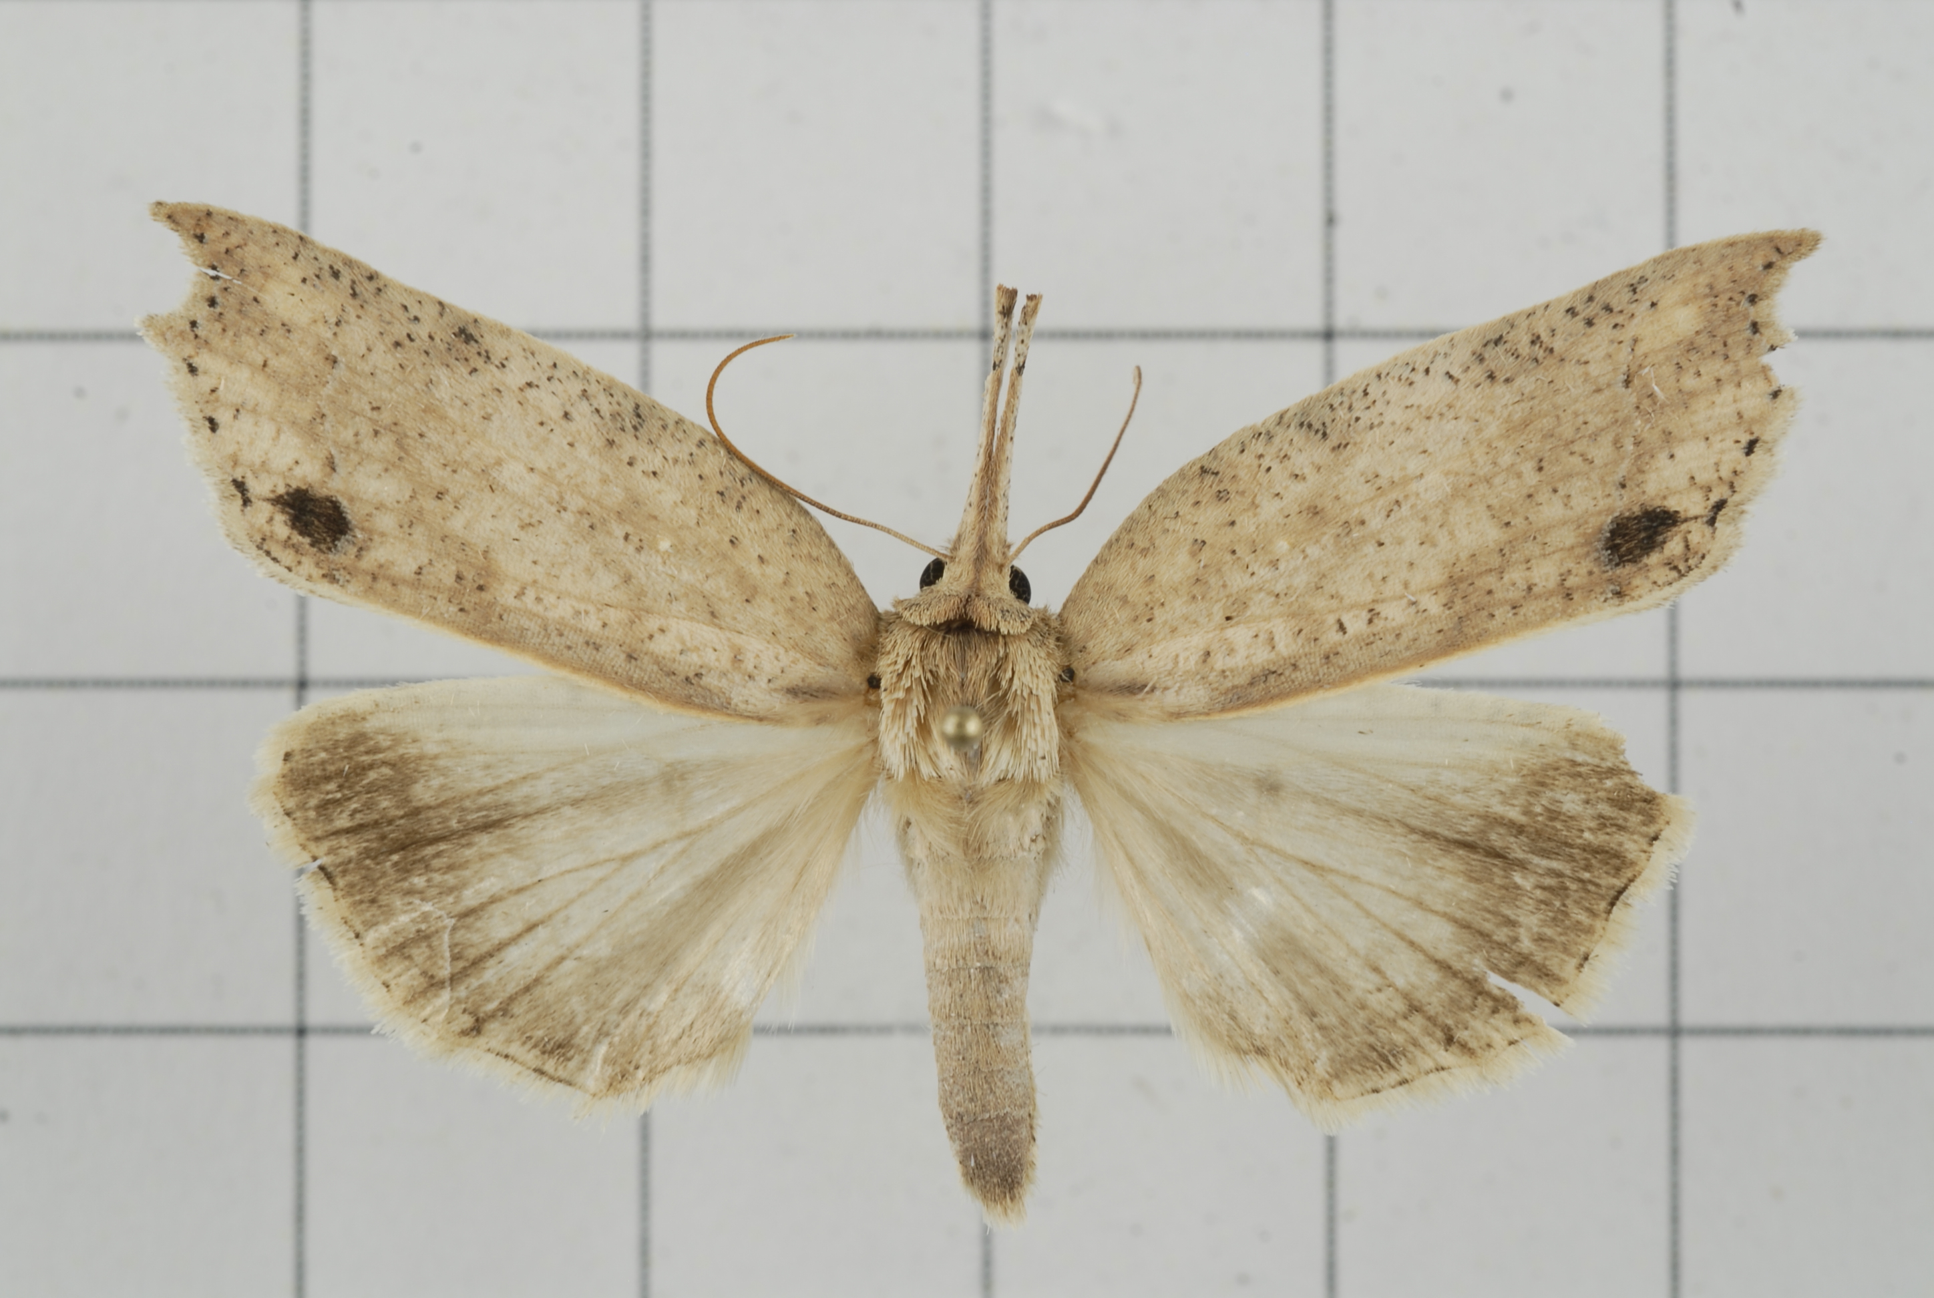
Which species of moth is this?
Latirostrum bisacutum
